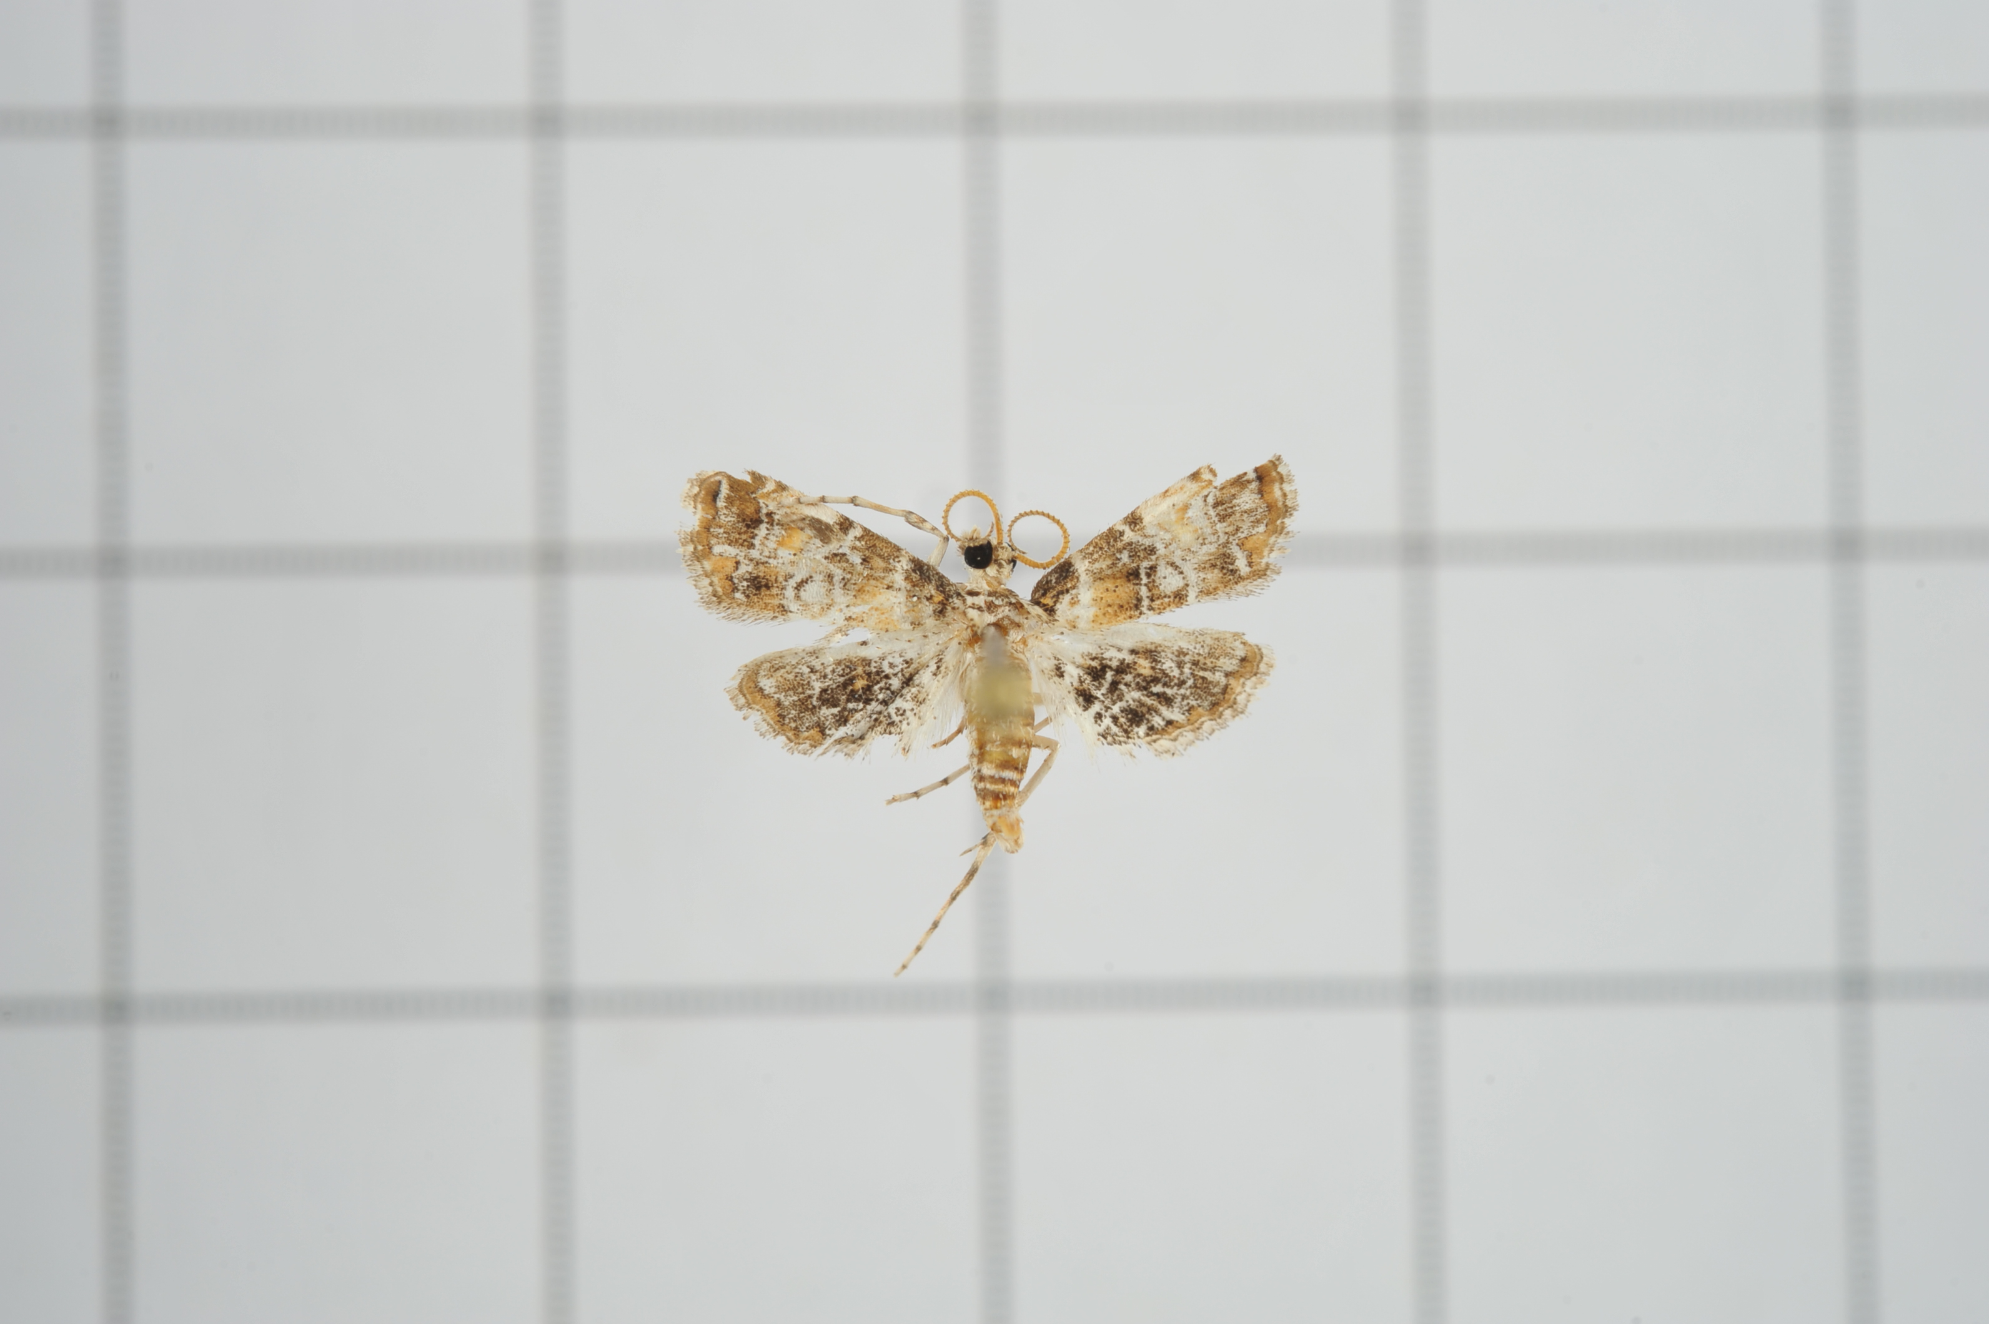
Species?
Elophila nigralbalis
